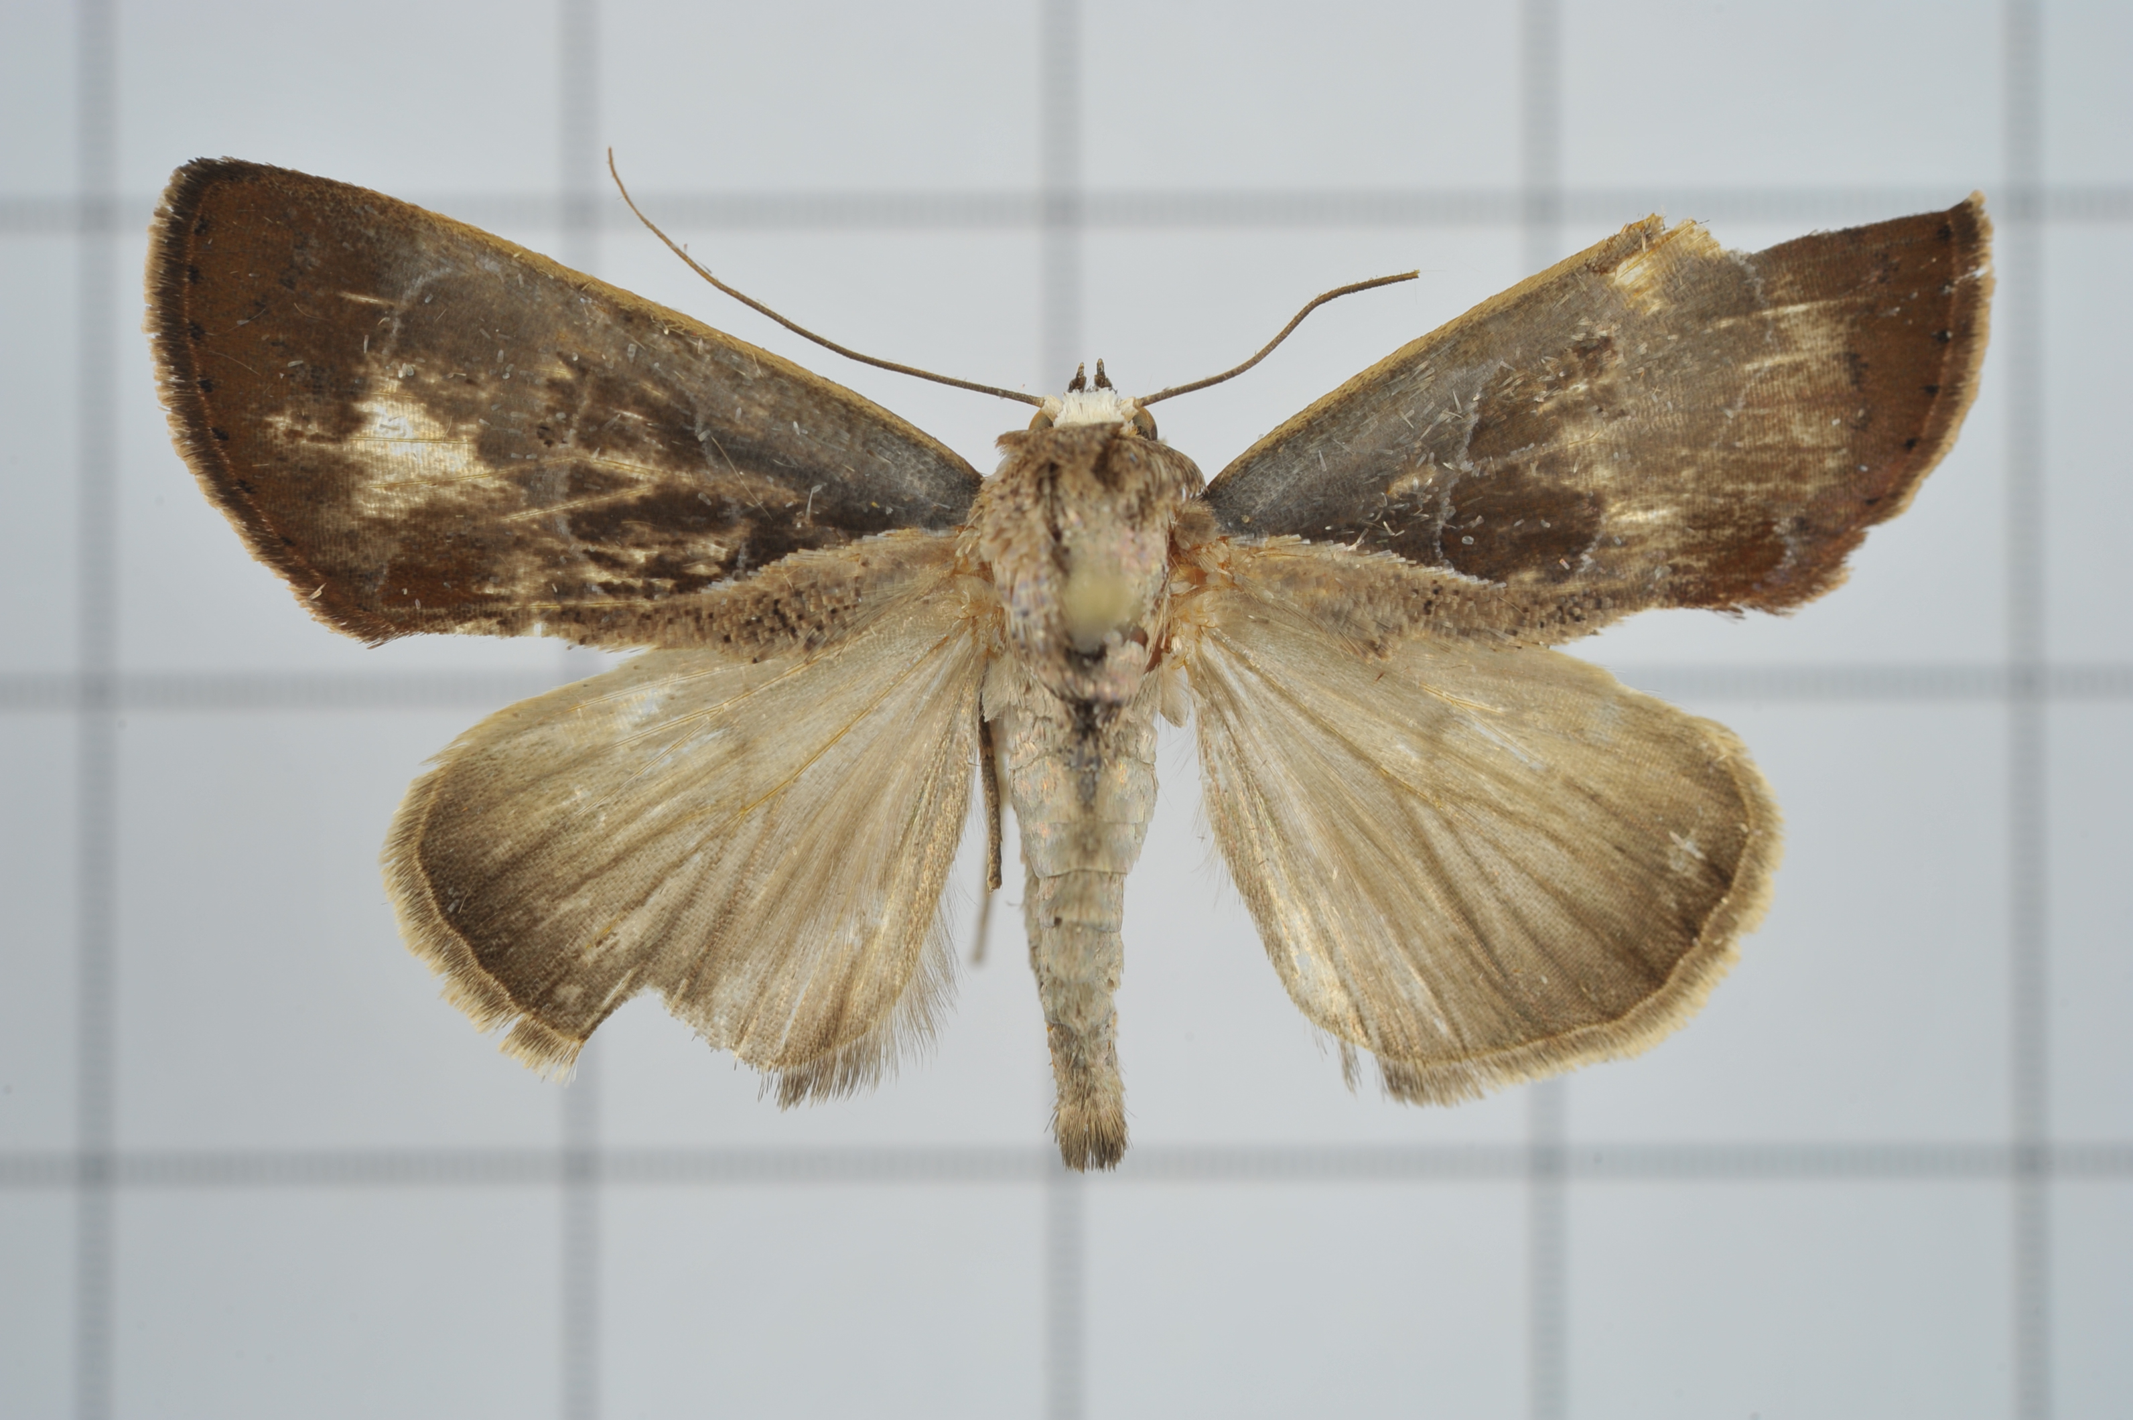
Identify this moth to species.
Westermannia elliptica elliptica
